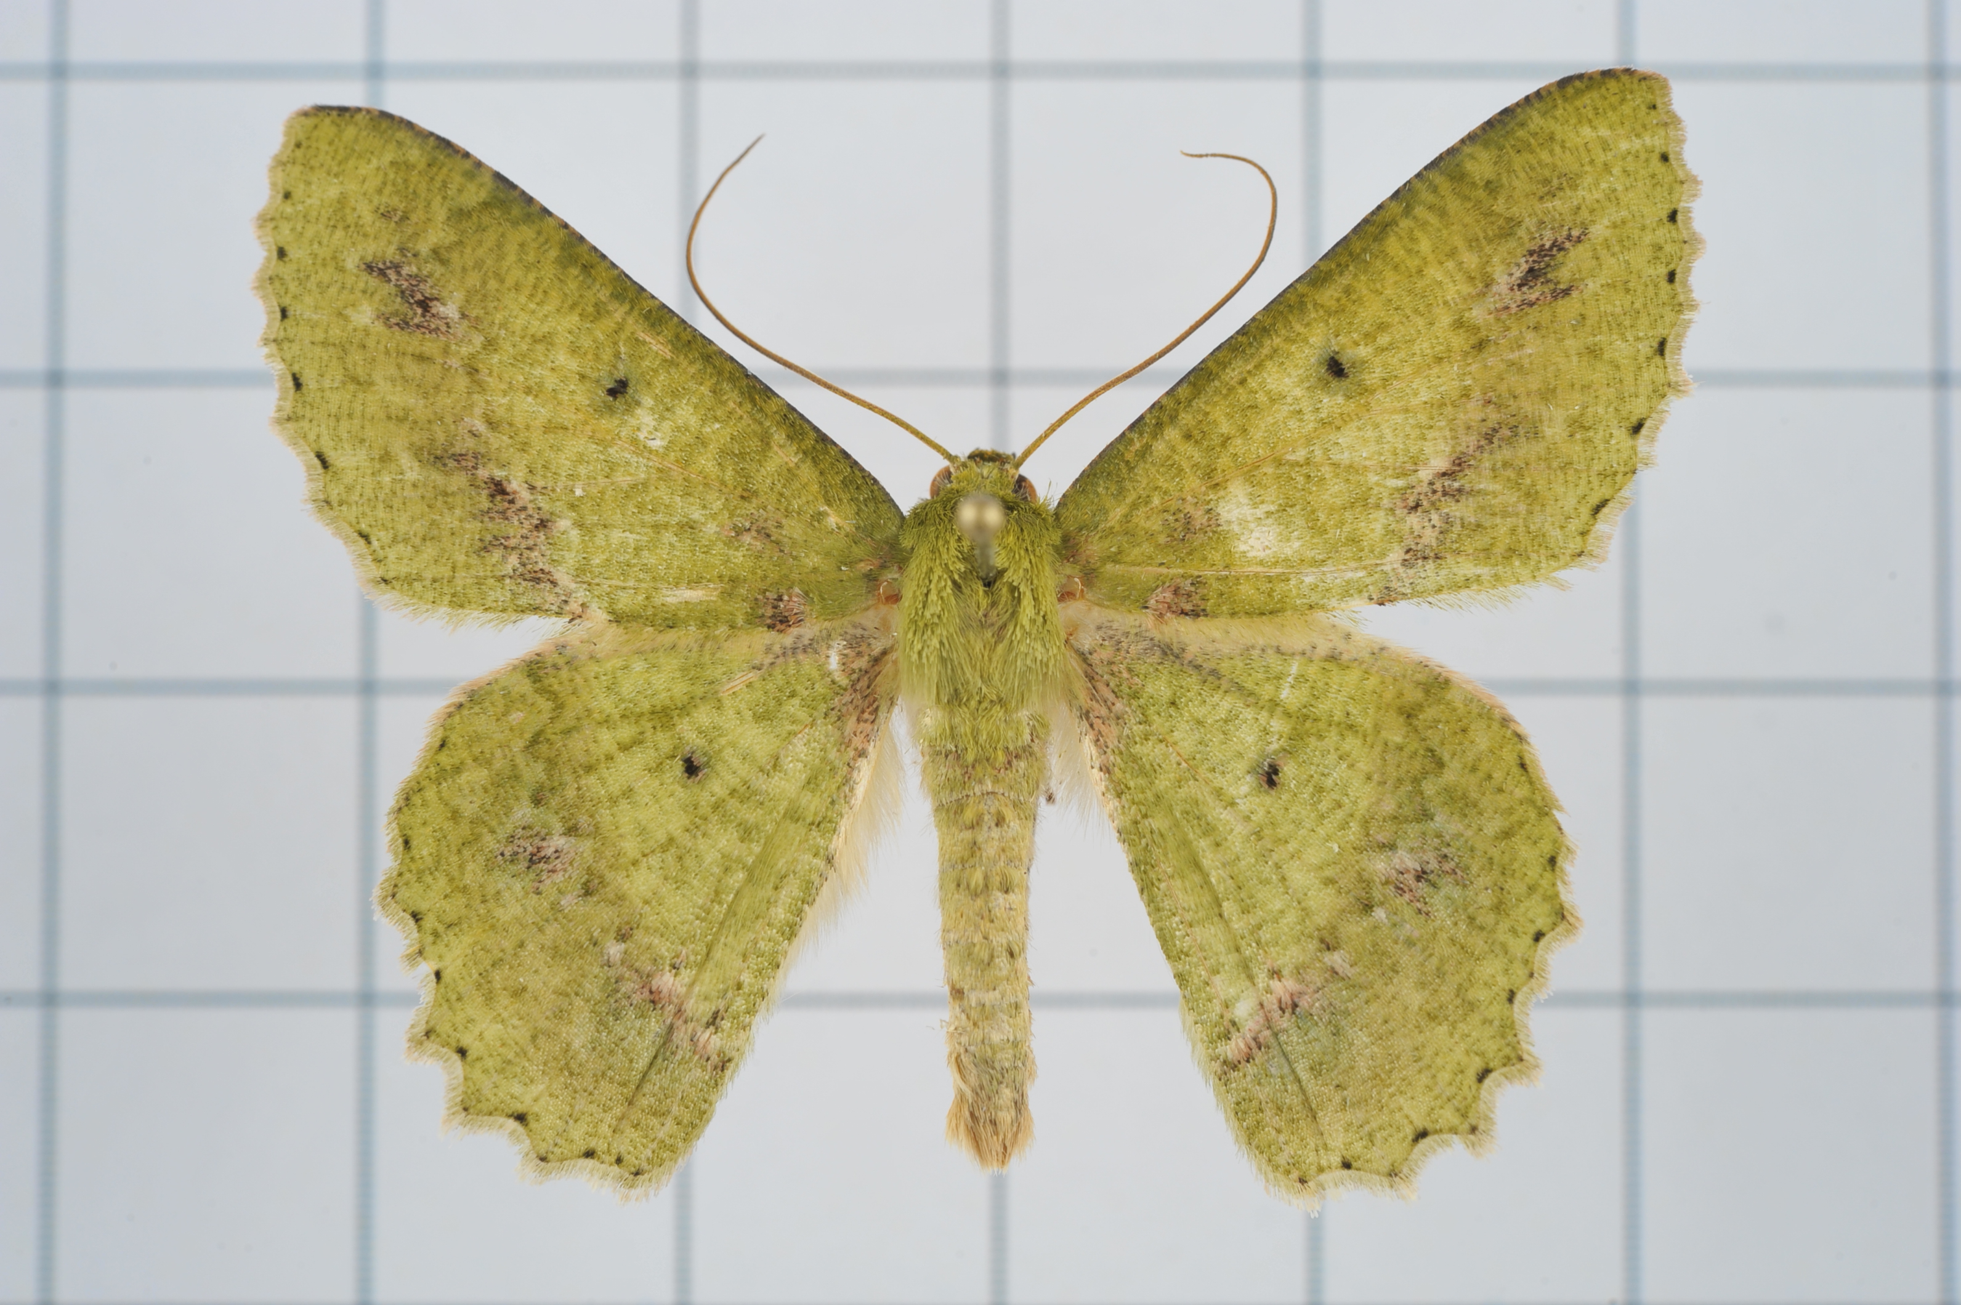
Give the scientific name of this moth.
Herochroma cristata
